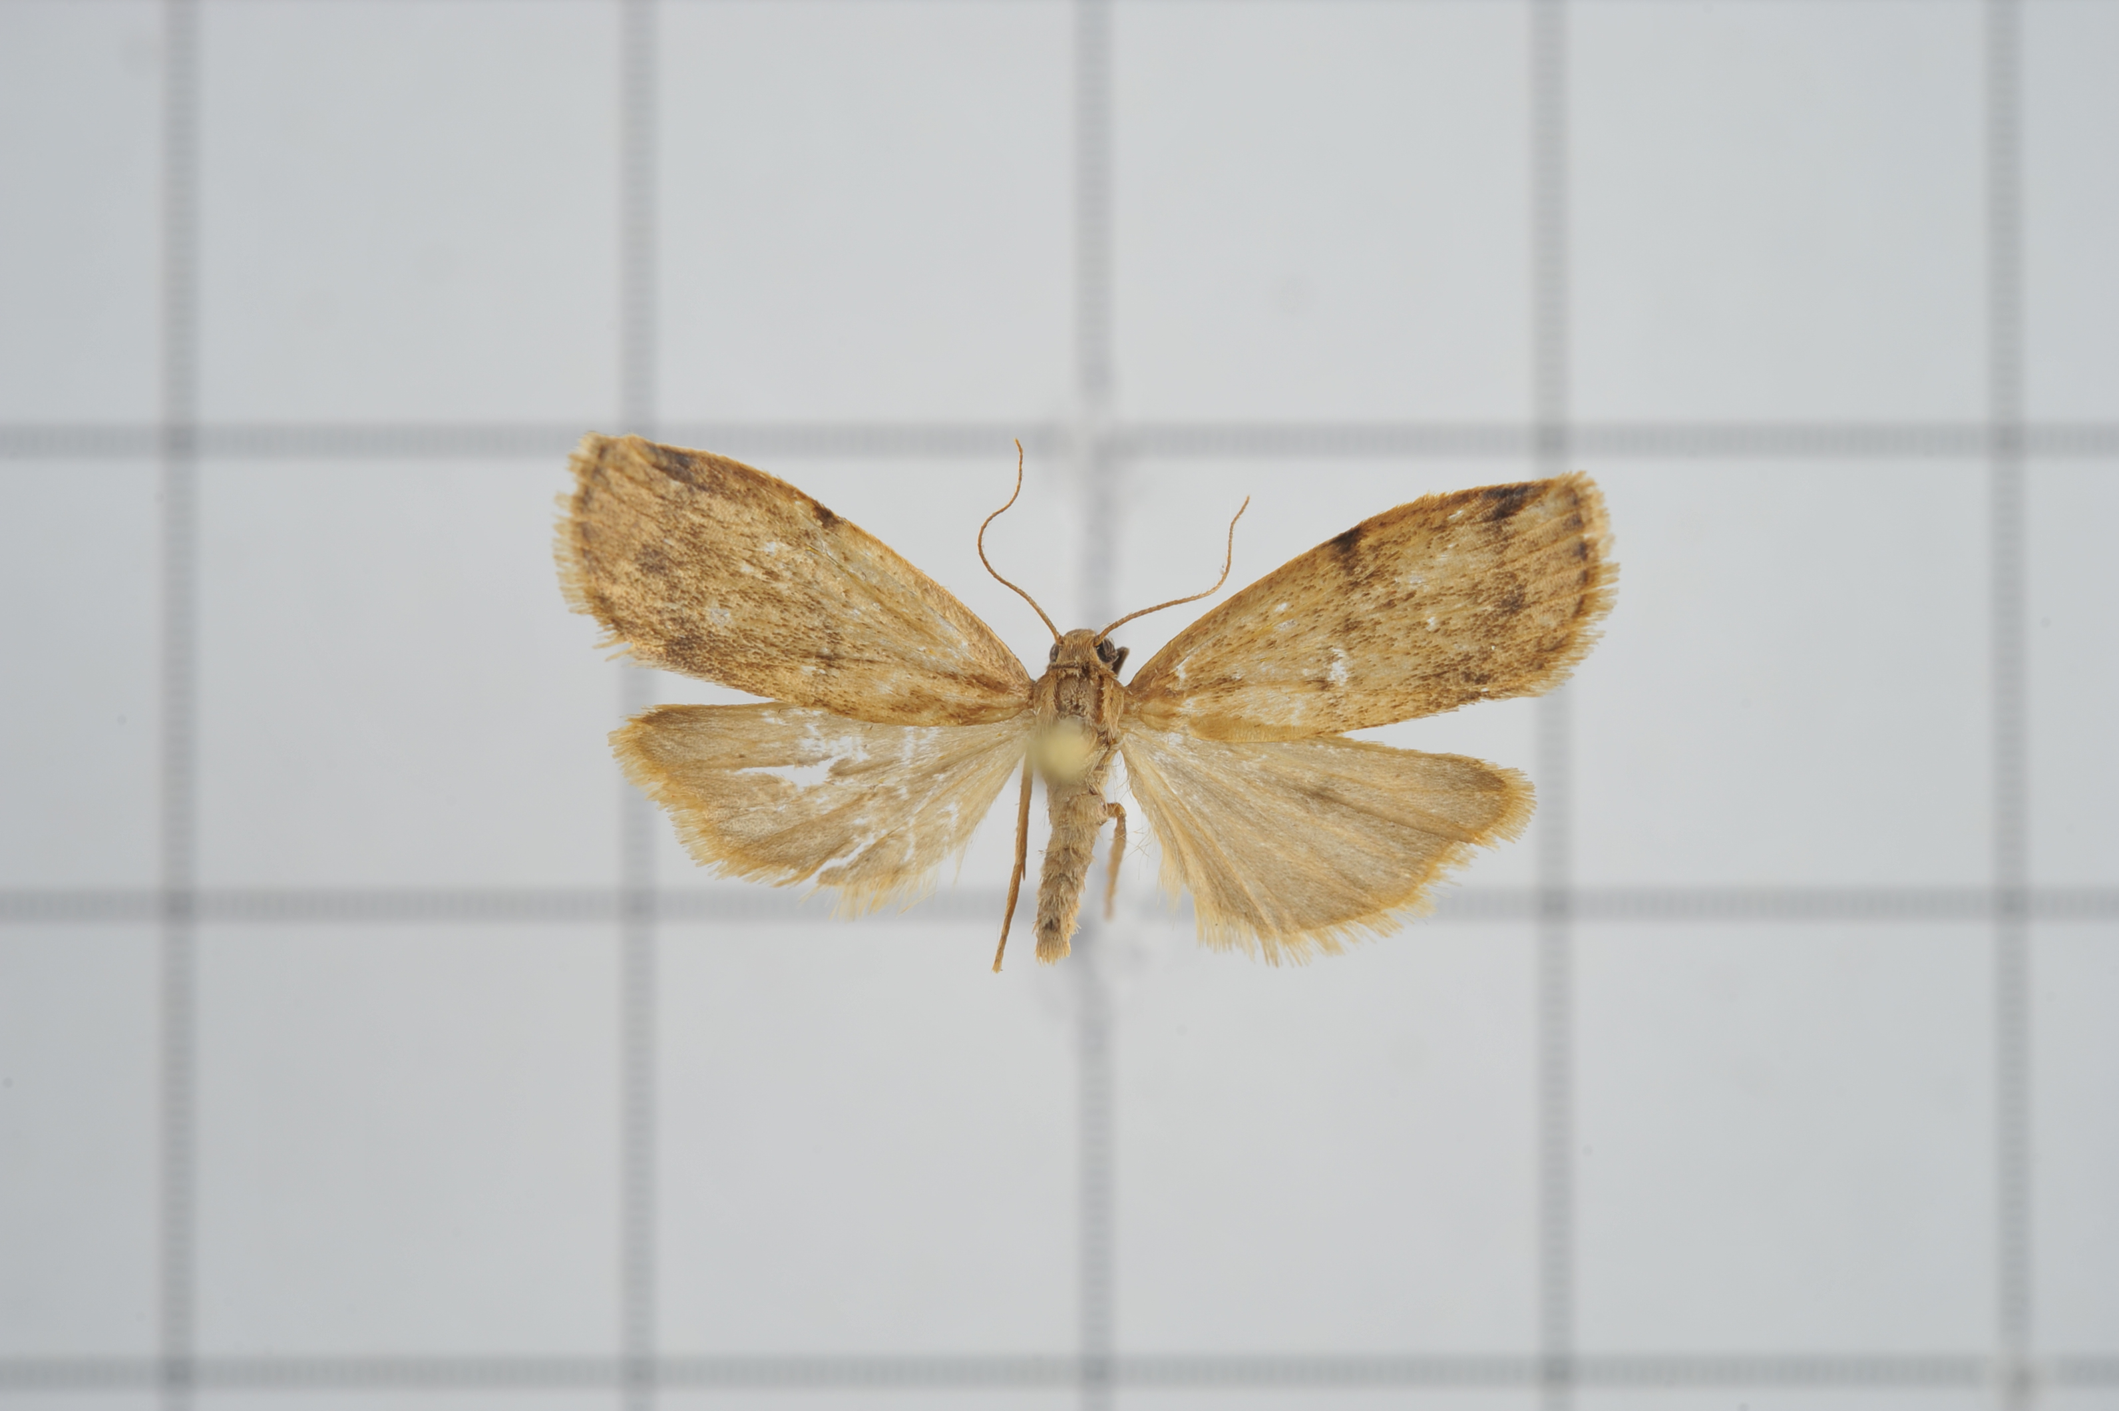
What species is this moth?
Mithuna wilemani
